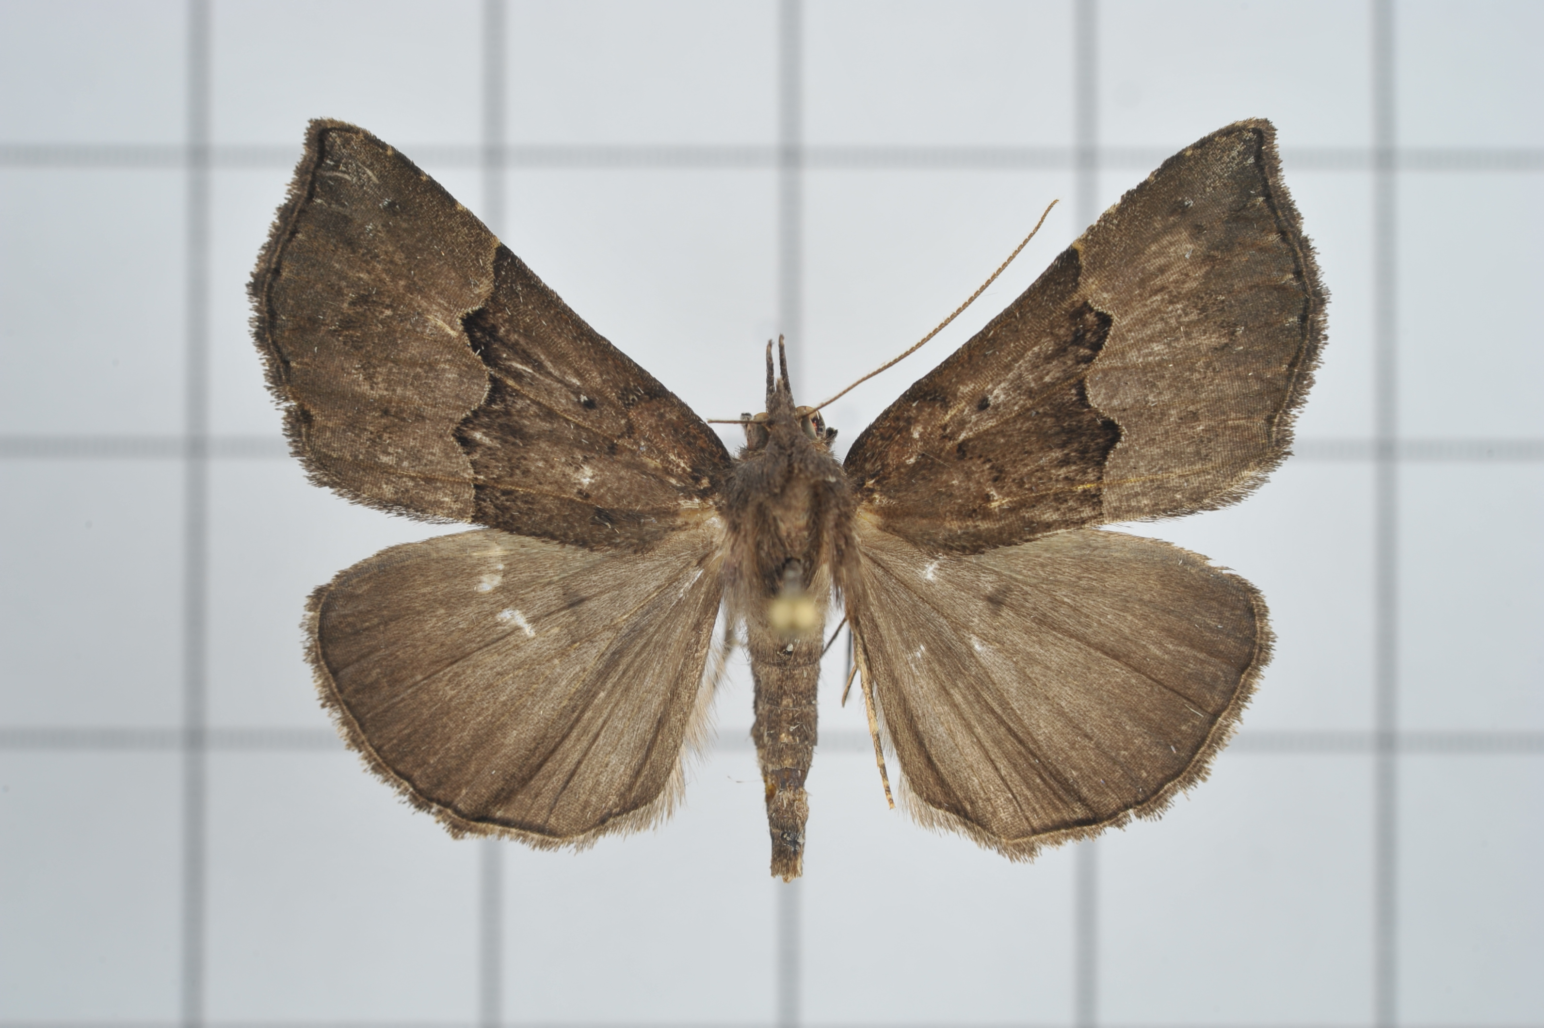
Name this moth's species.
Hypena sinuosa
